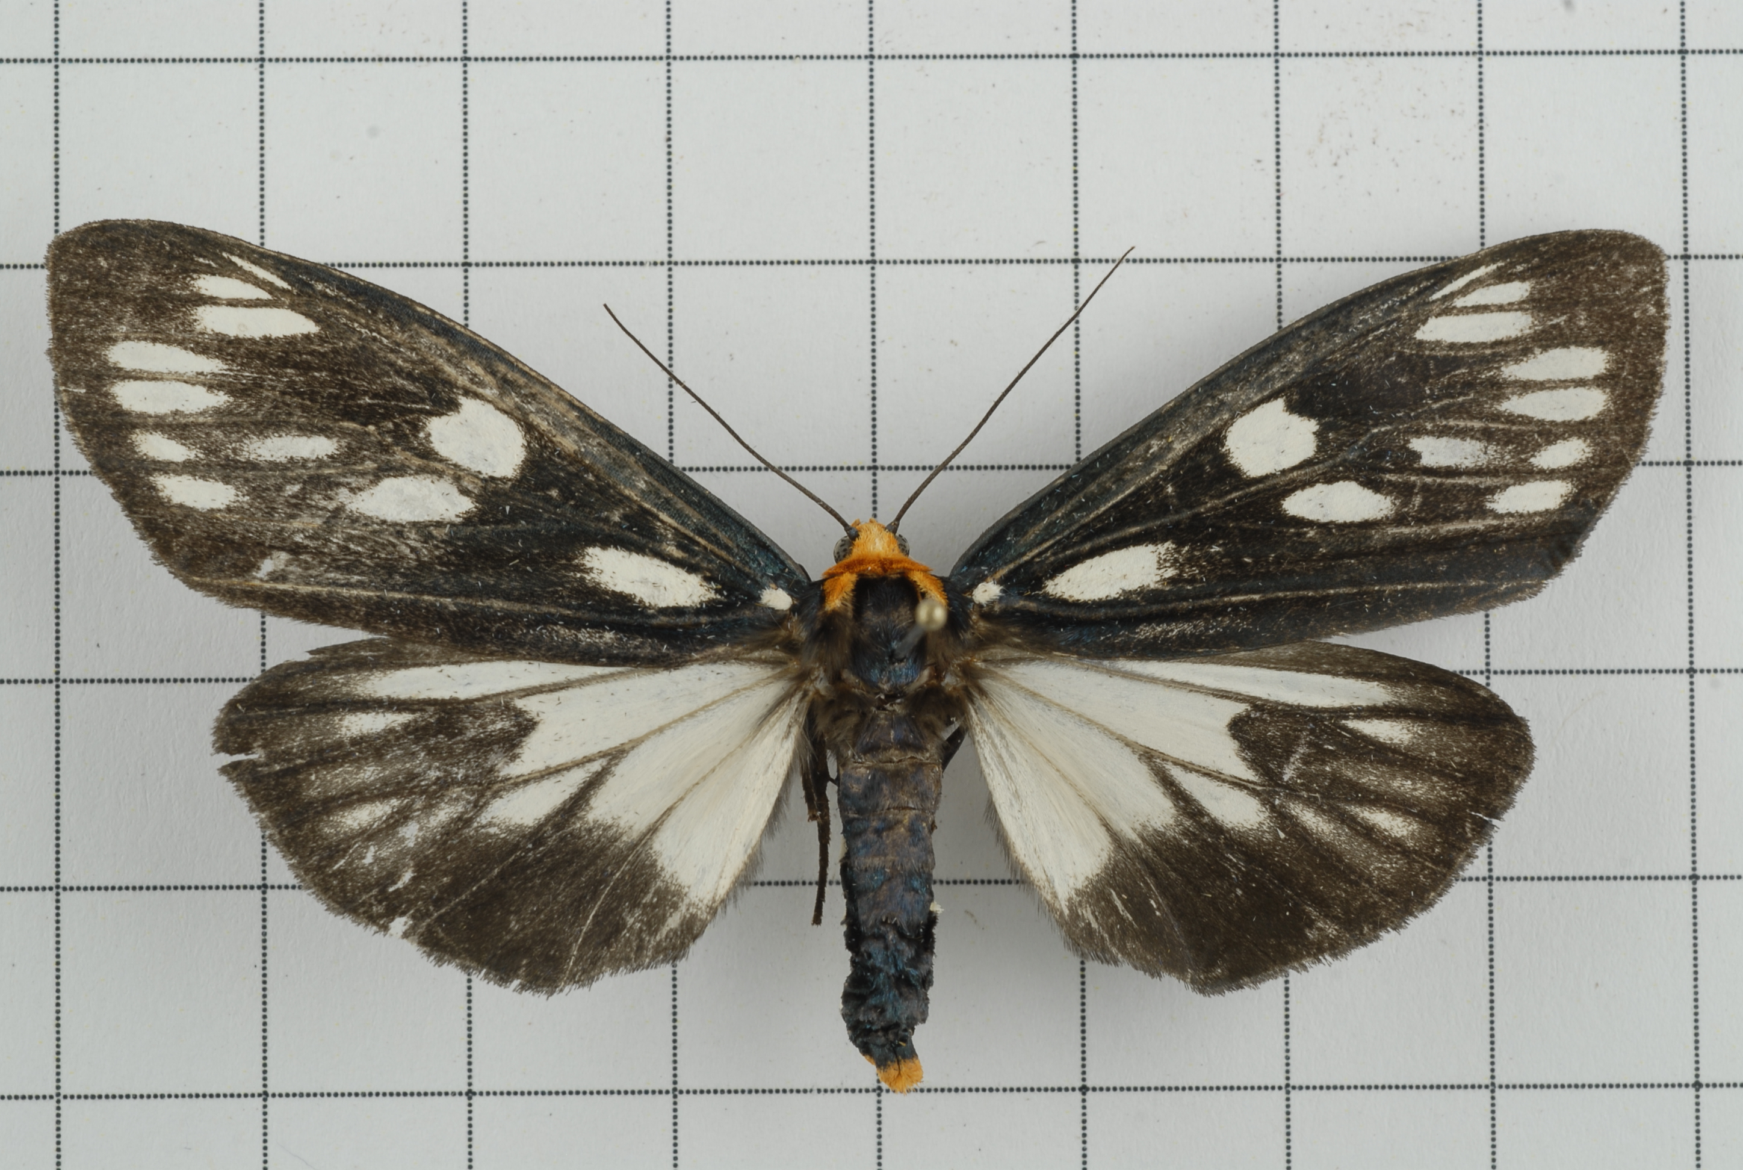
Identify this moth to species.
Macrobrochis gigas
